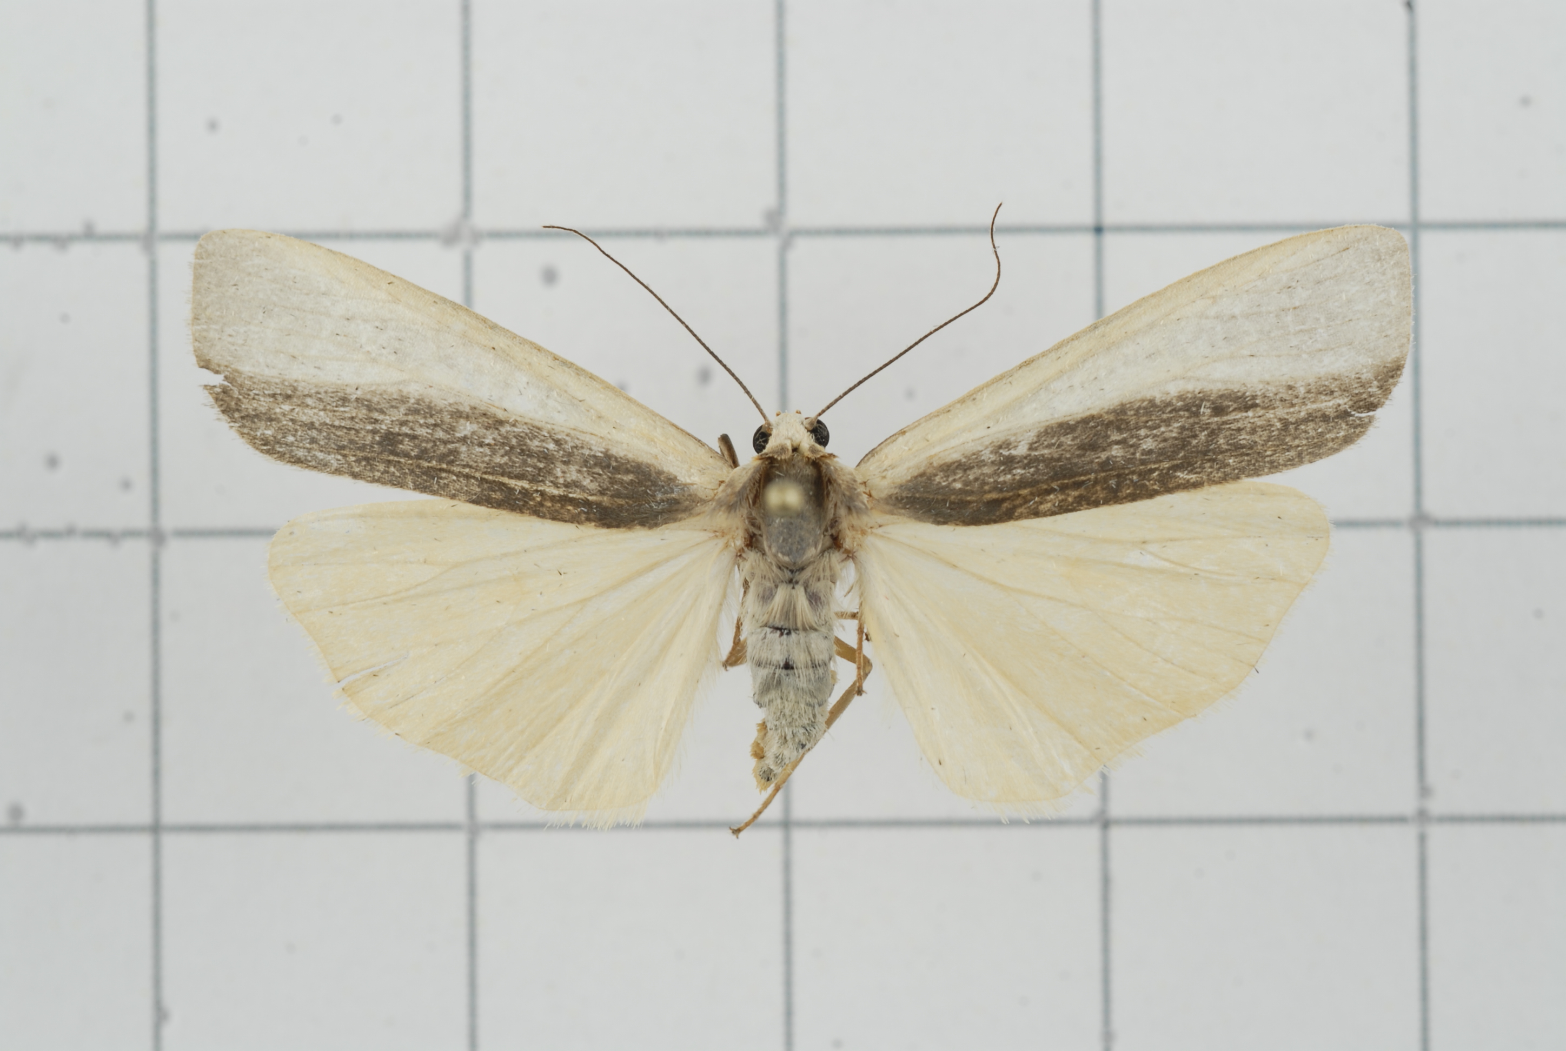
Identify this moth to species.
Hesudra divisa
